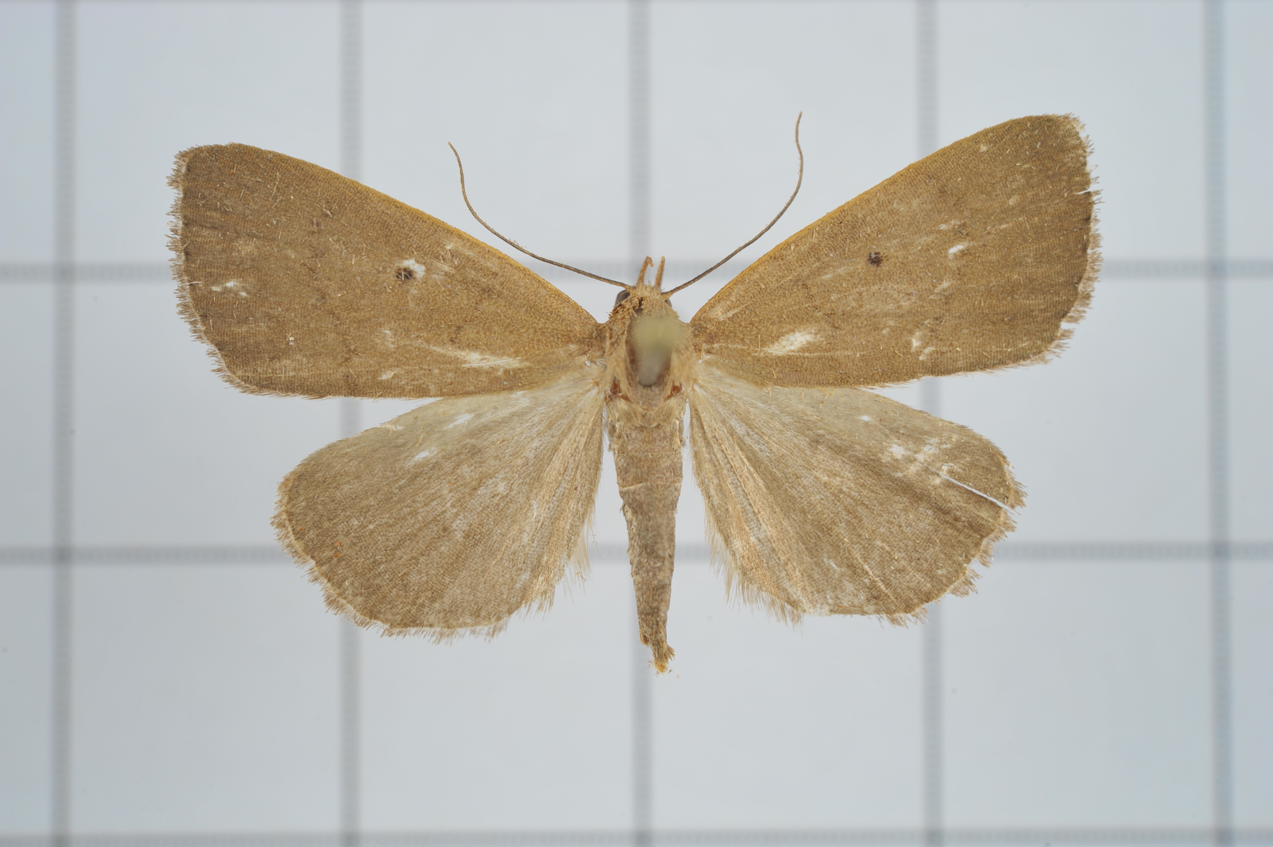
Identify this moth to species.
Simplicia unipuncta
